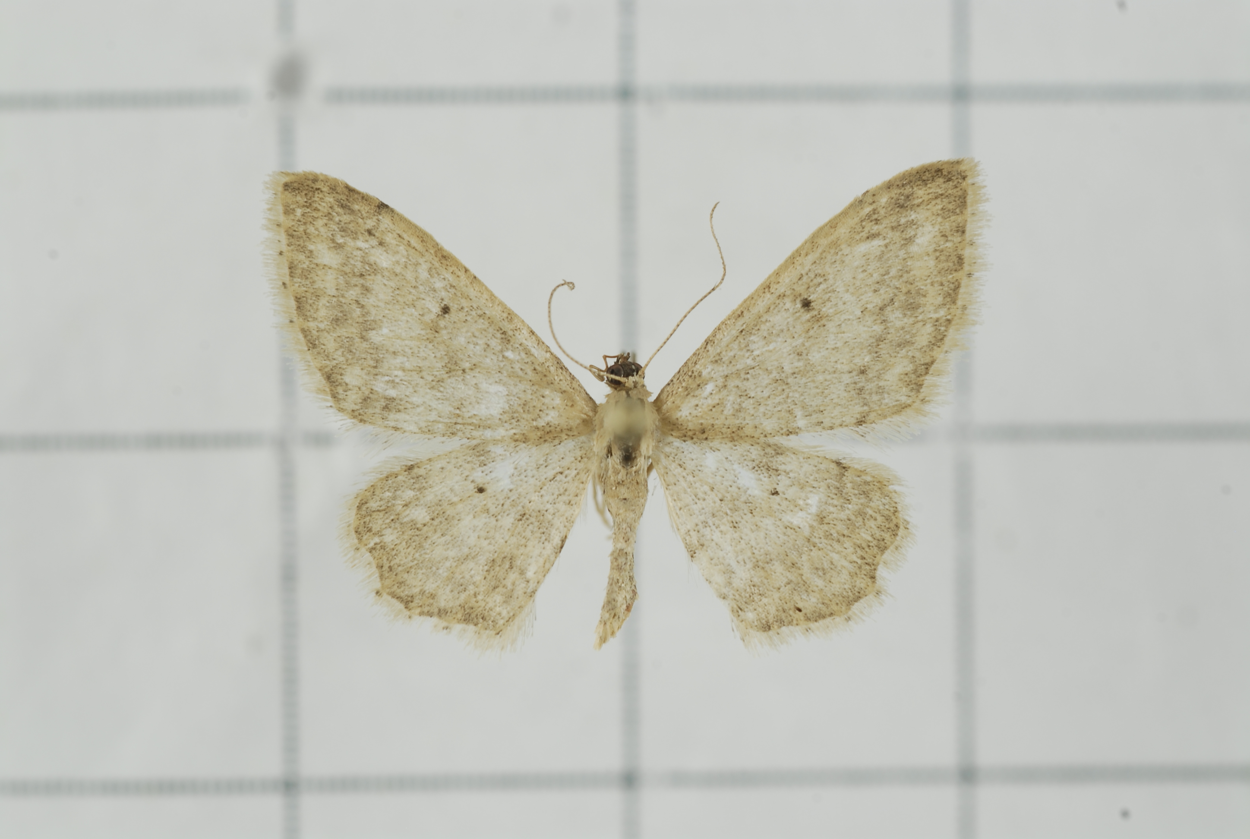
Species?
Idaea taiwana
